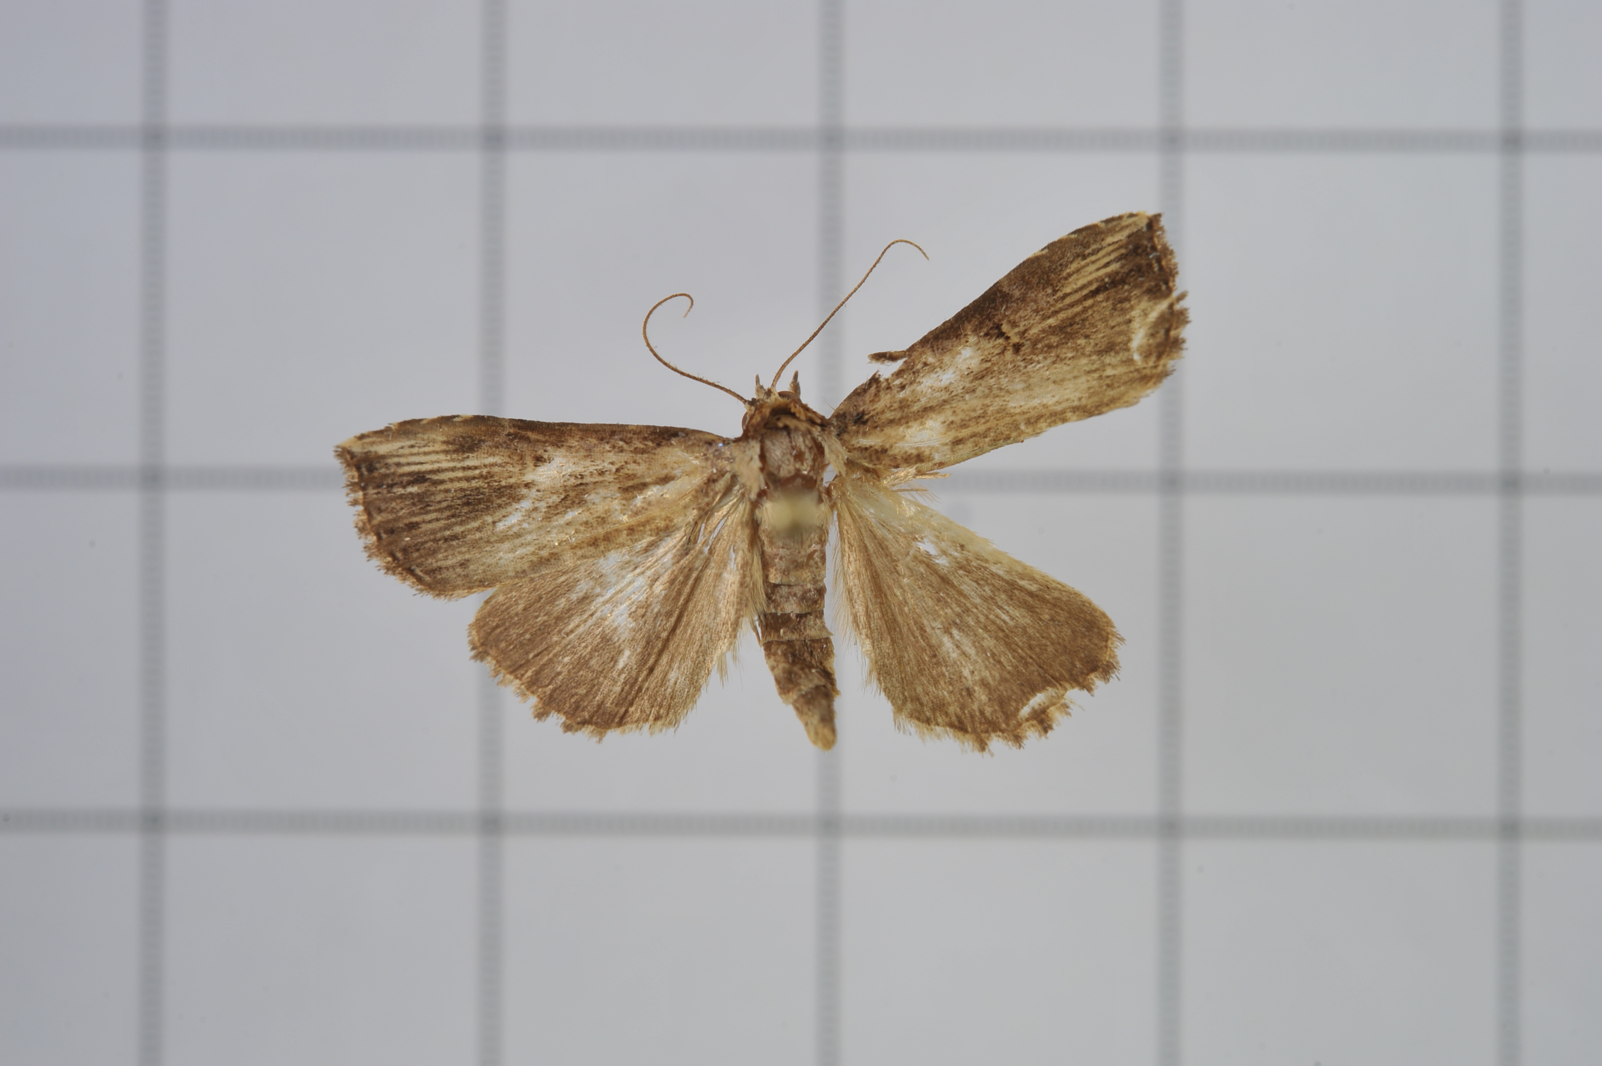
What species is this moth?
Microxyla confusa
